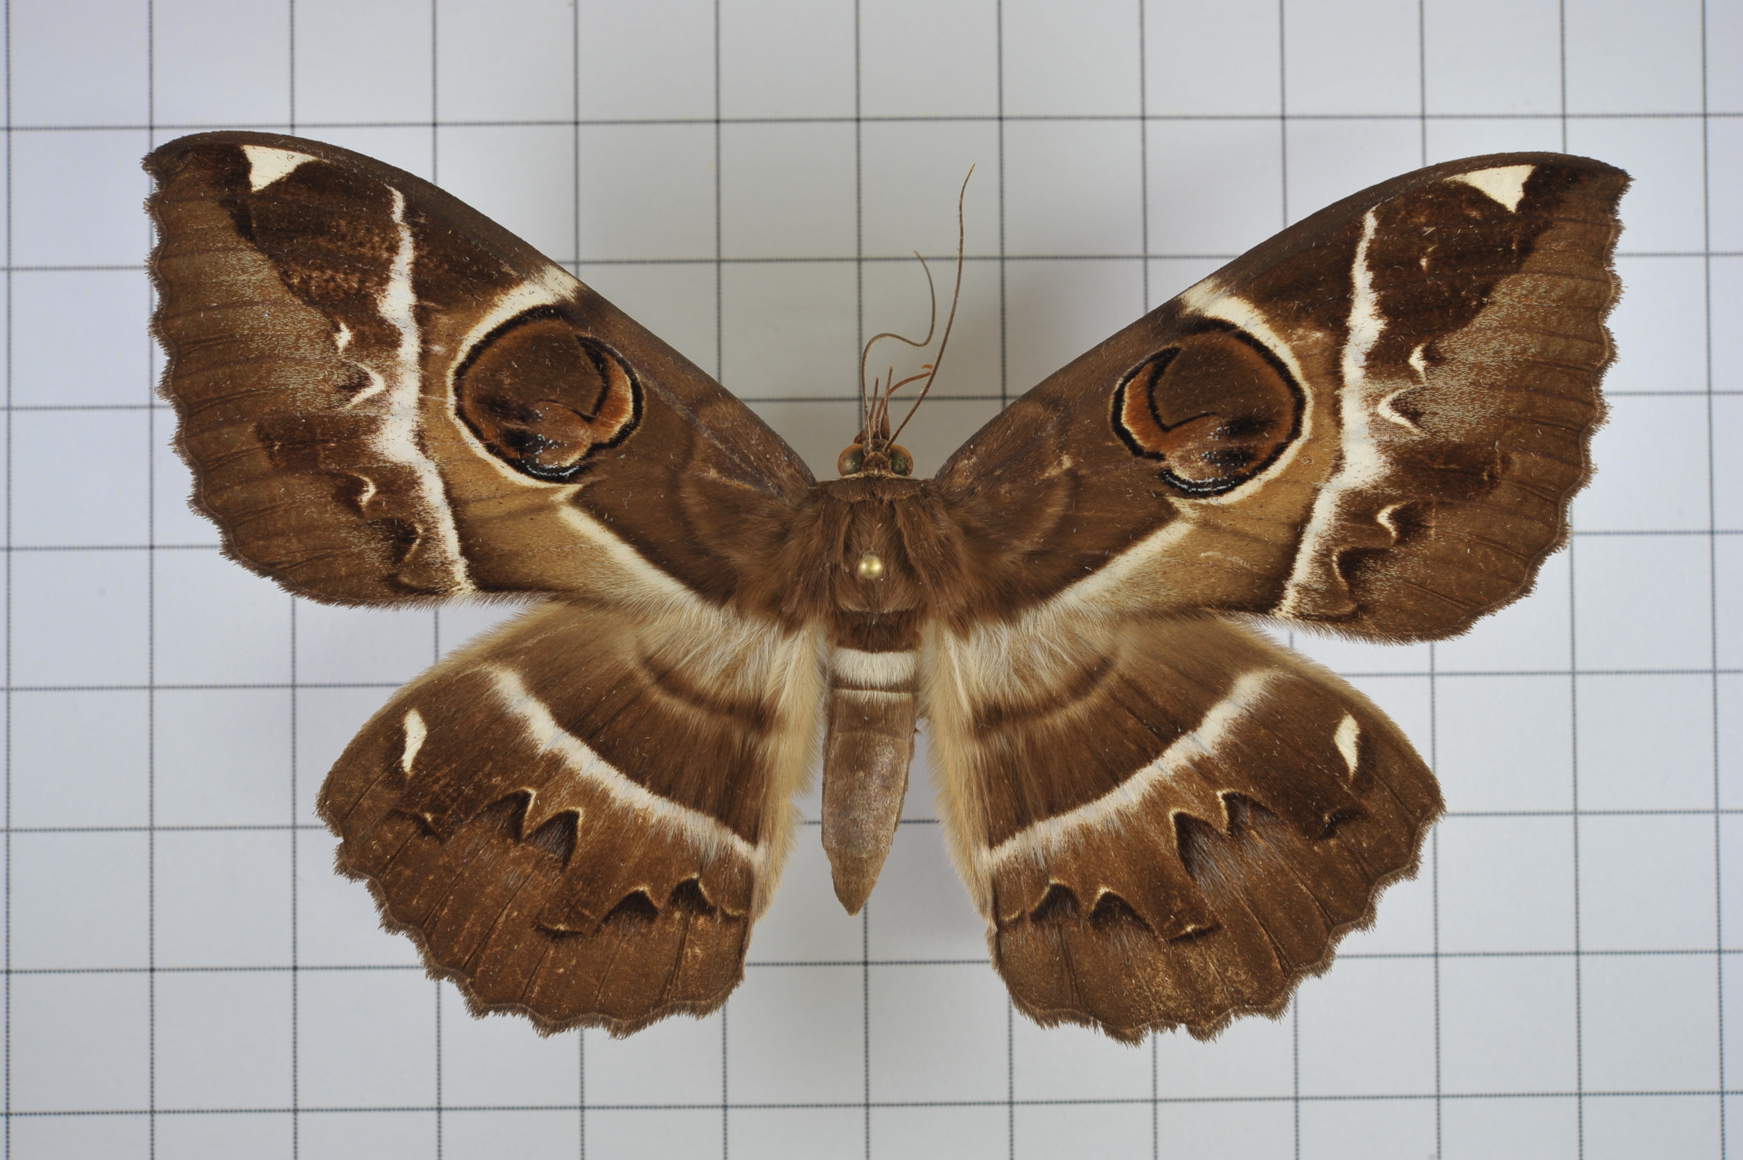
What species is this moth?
Erebus ephesperis
